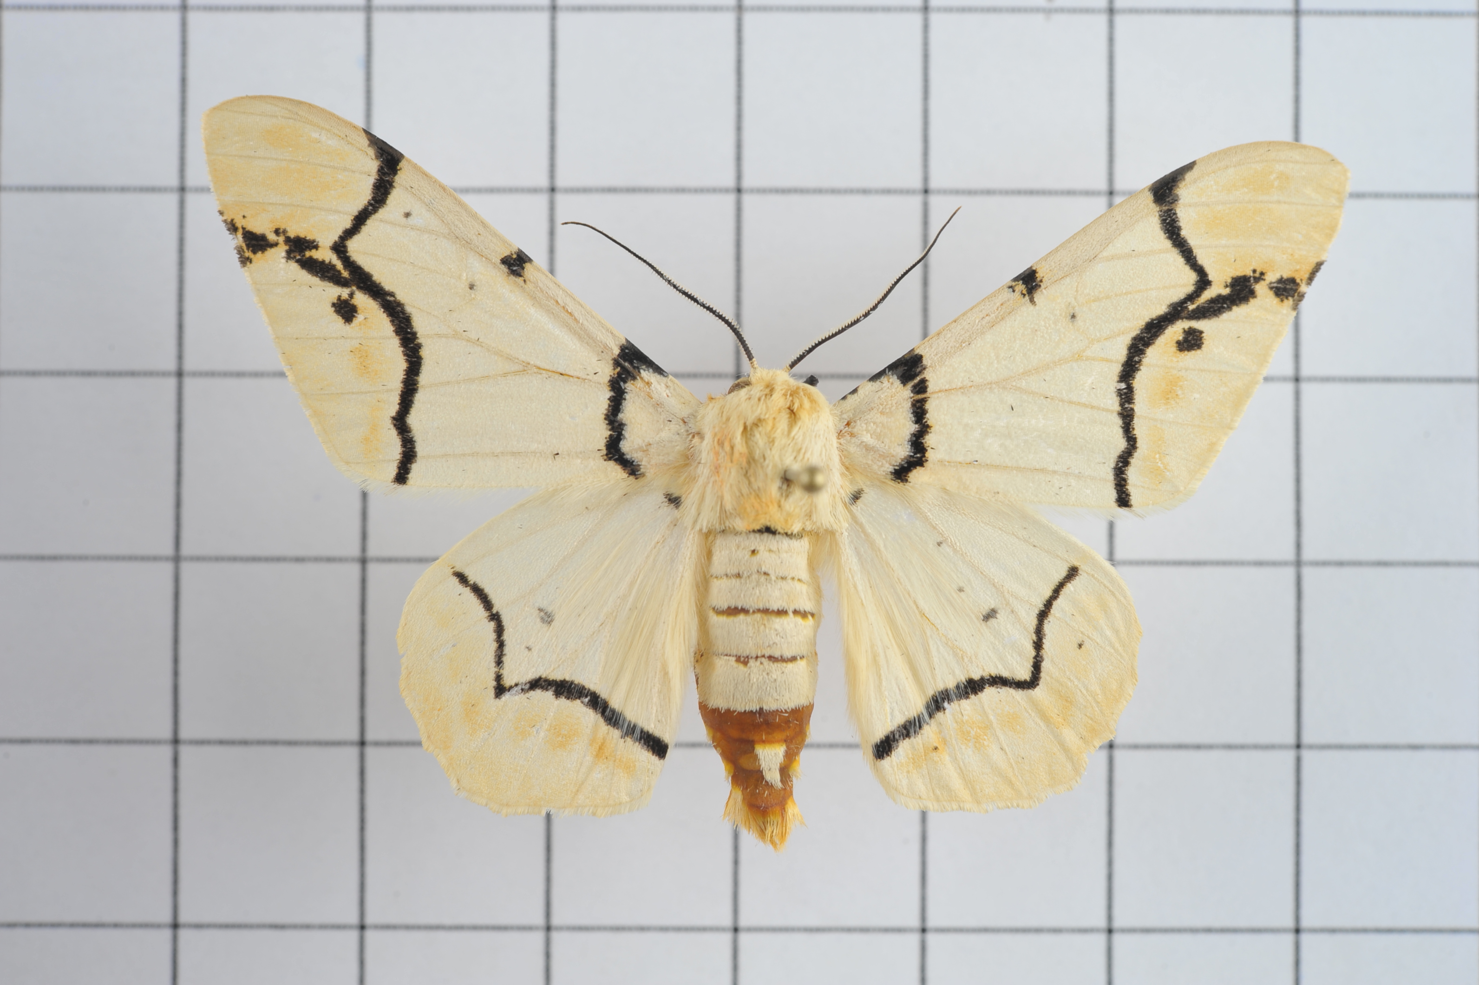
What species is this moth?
Biston perclara
